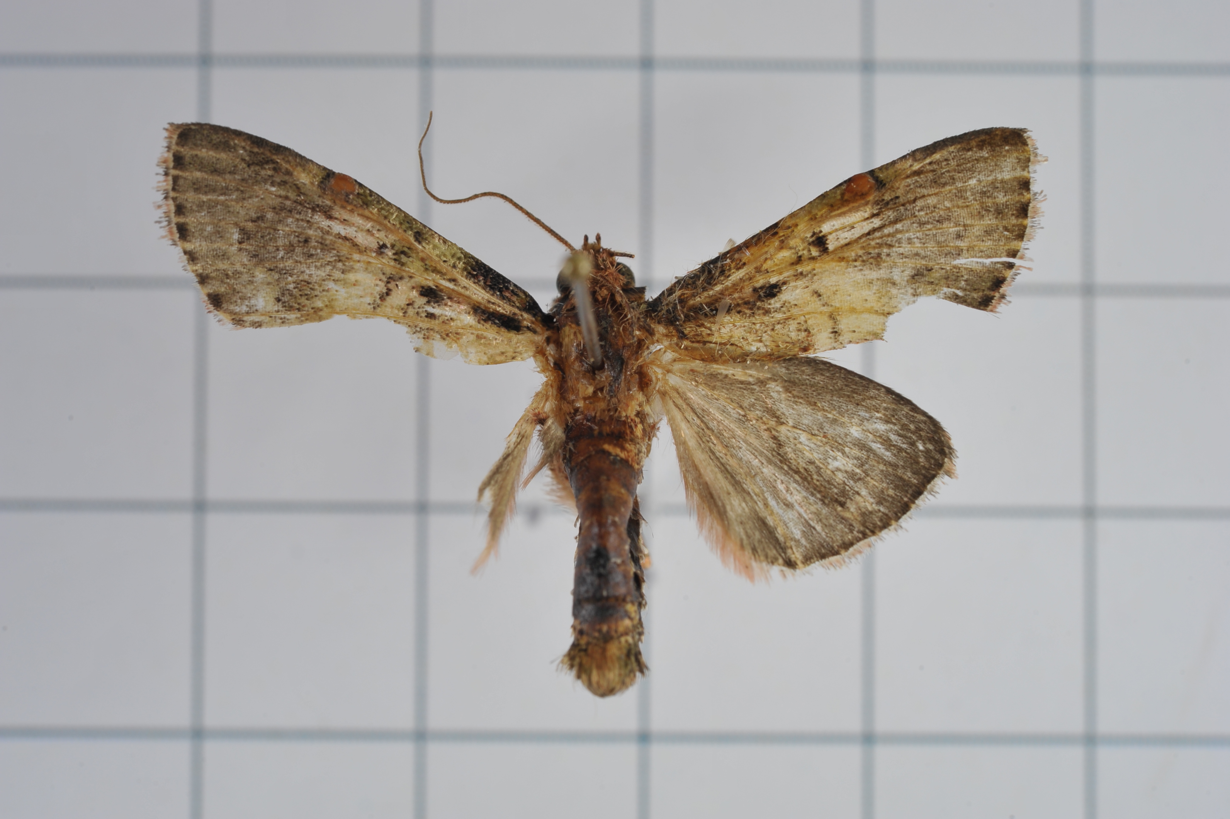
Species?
Locastra muscosalis
